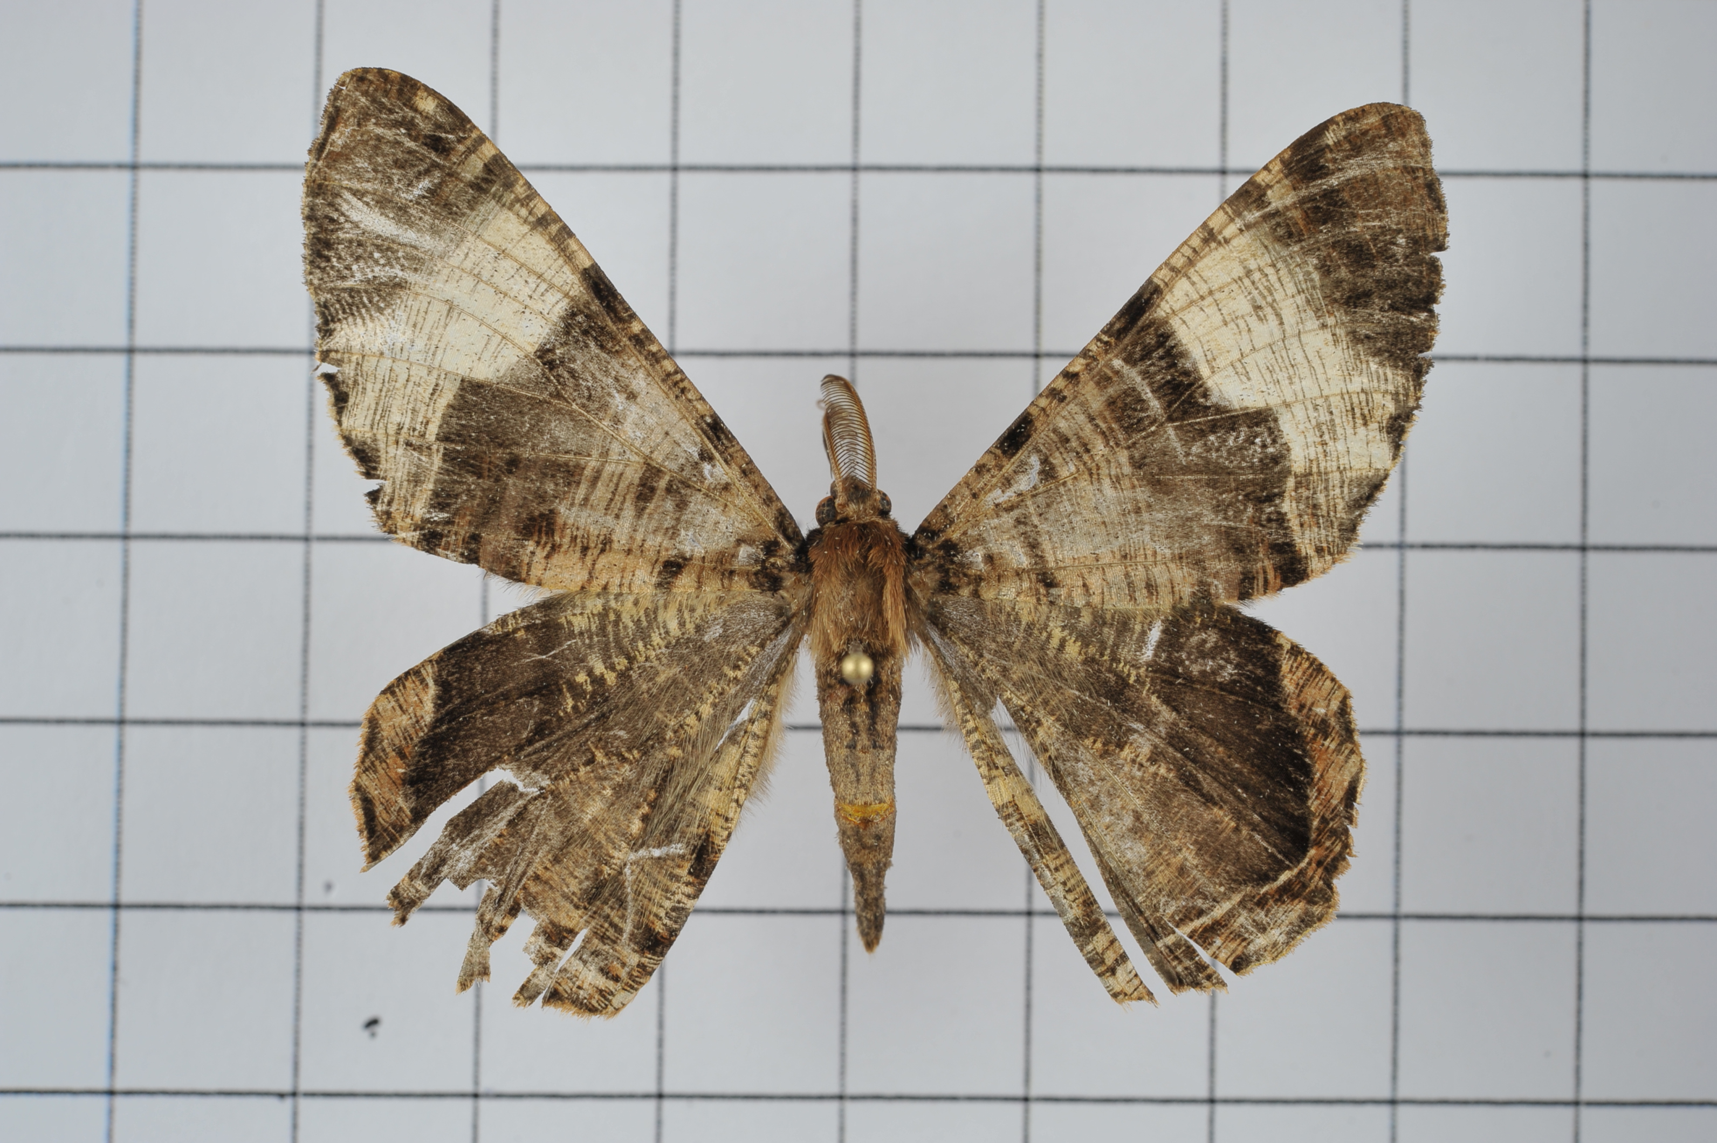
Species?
Xandrames latiferaria curvistriga
